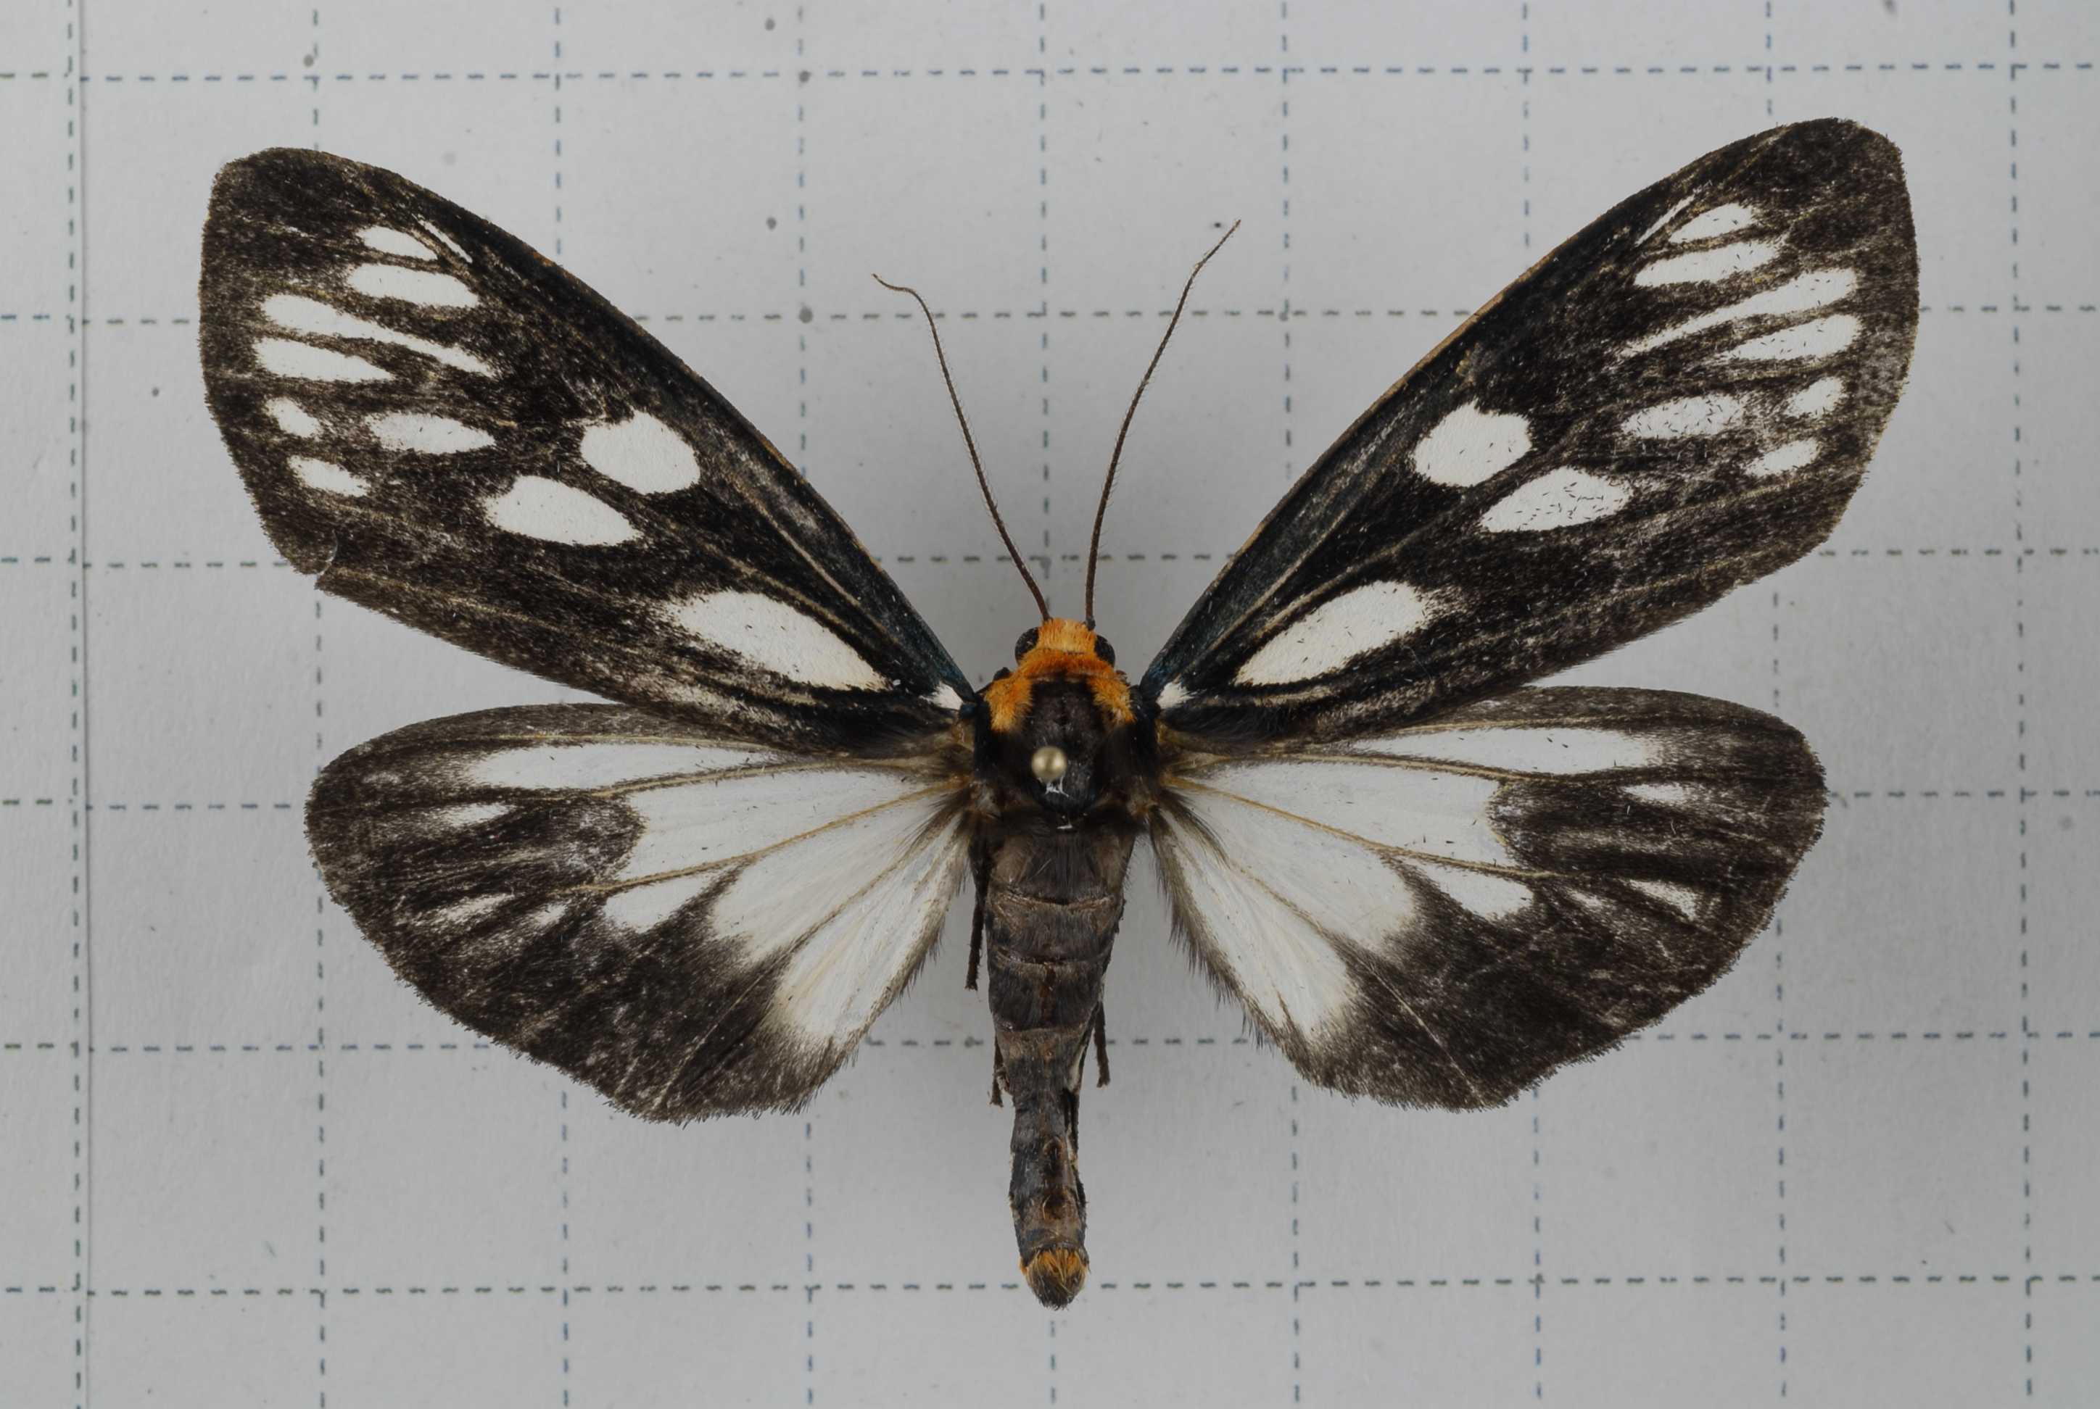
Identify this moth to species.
Macrobrochis gigas
